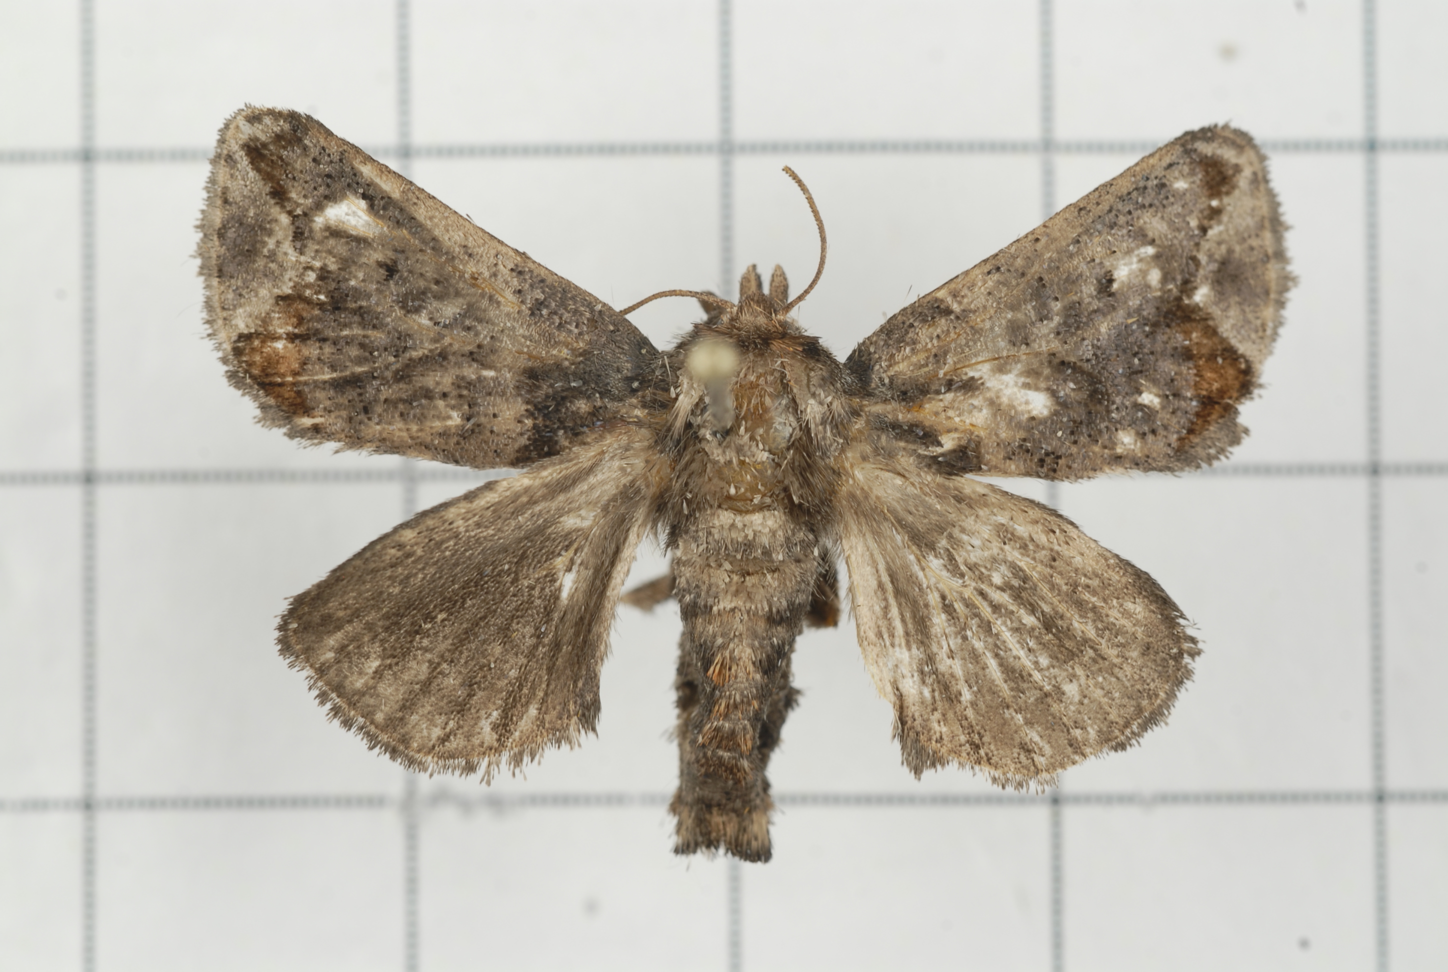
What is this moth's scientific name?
Phlossa conjuncta
